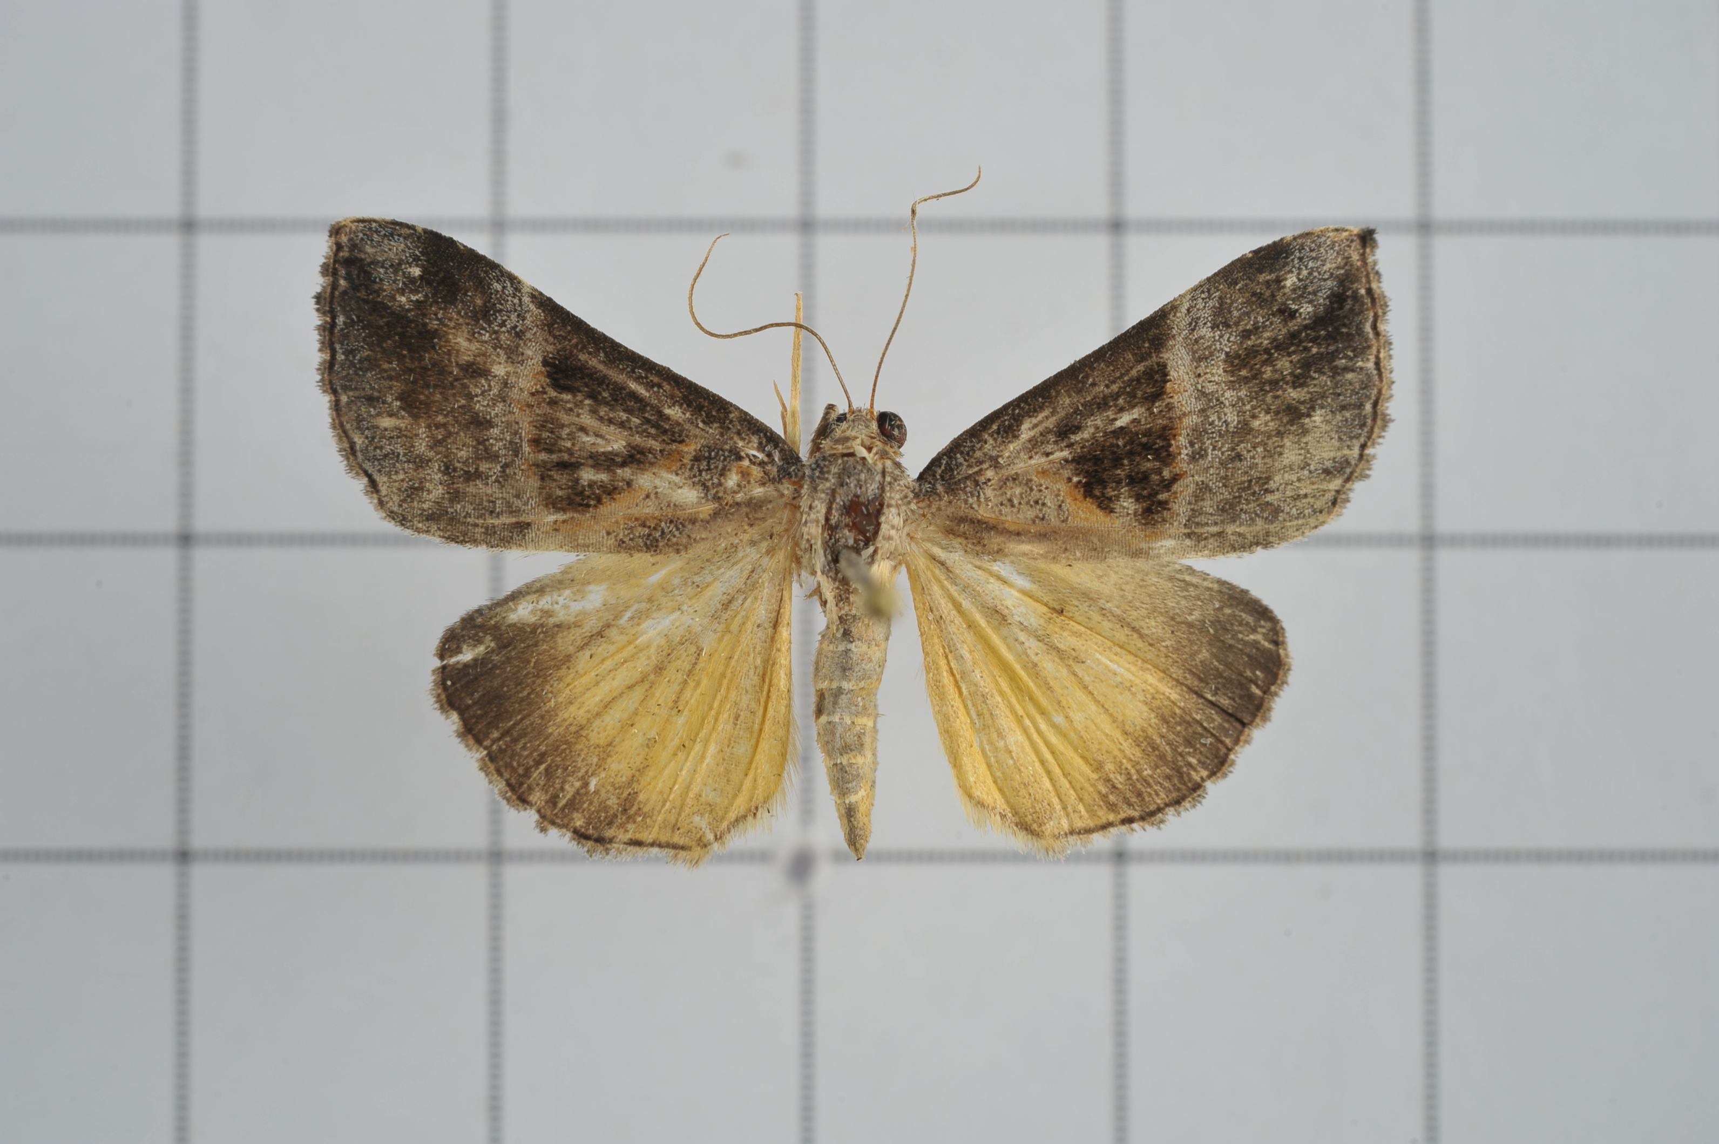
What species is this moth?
Dichromia amica
